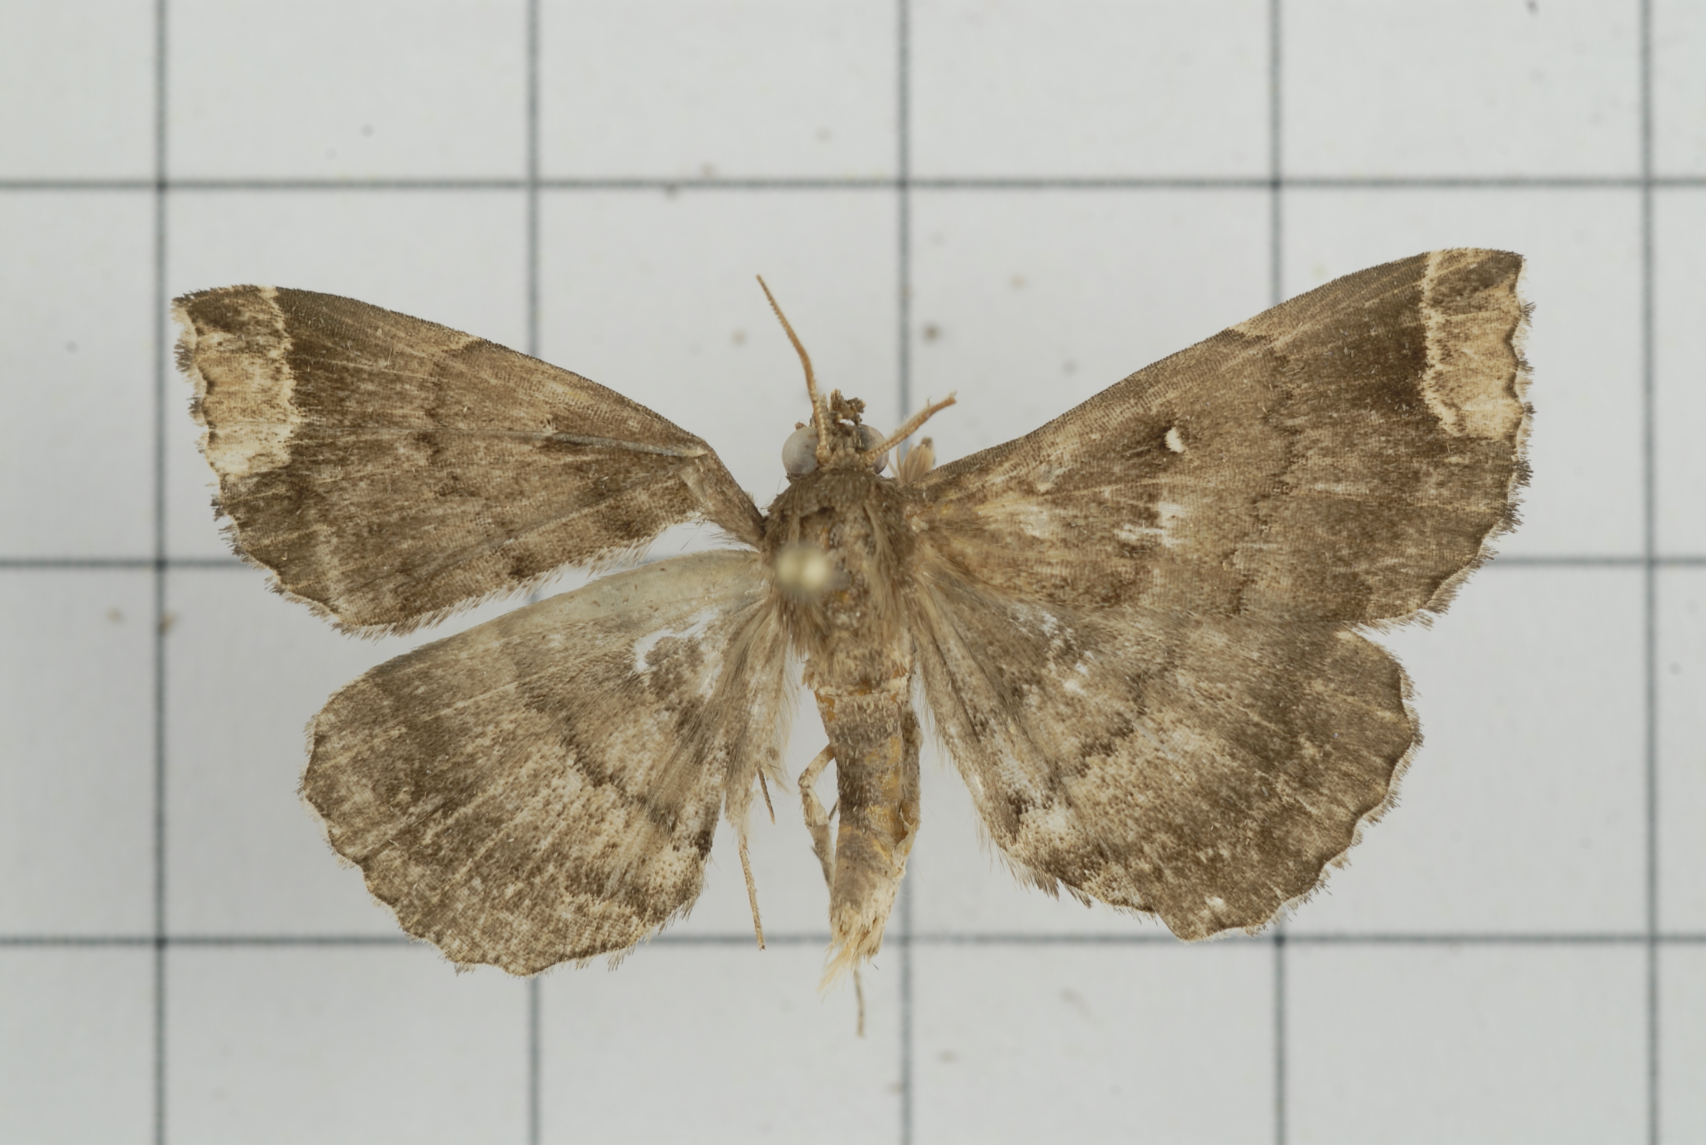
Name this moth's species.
Adrapsa quadrilinealis
